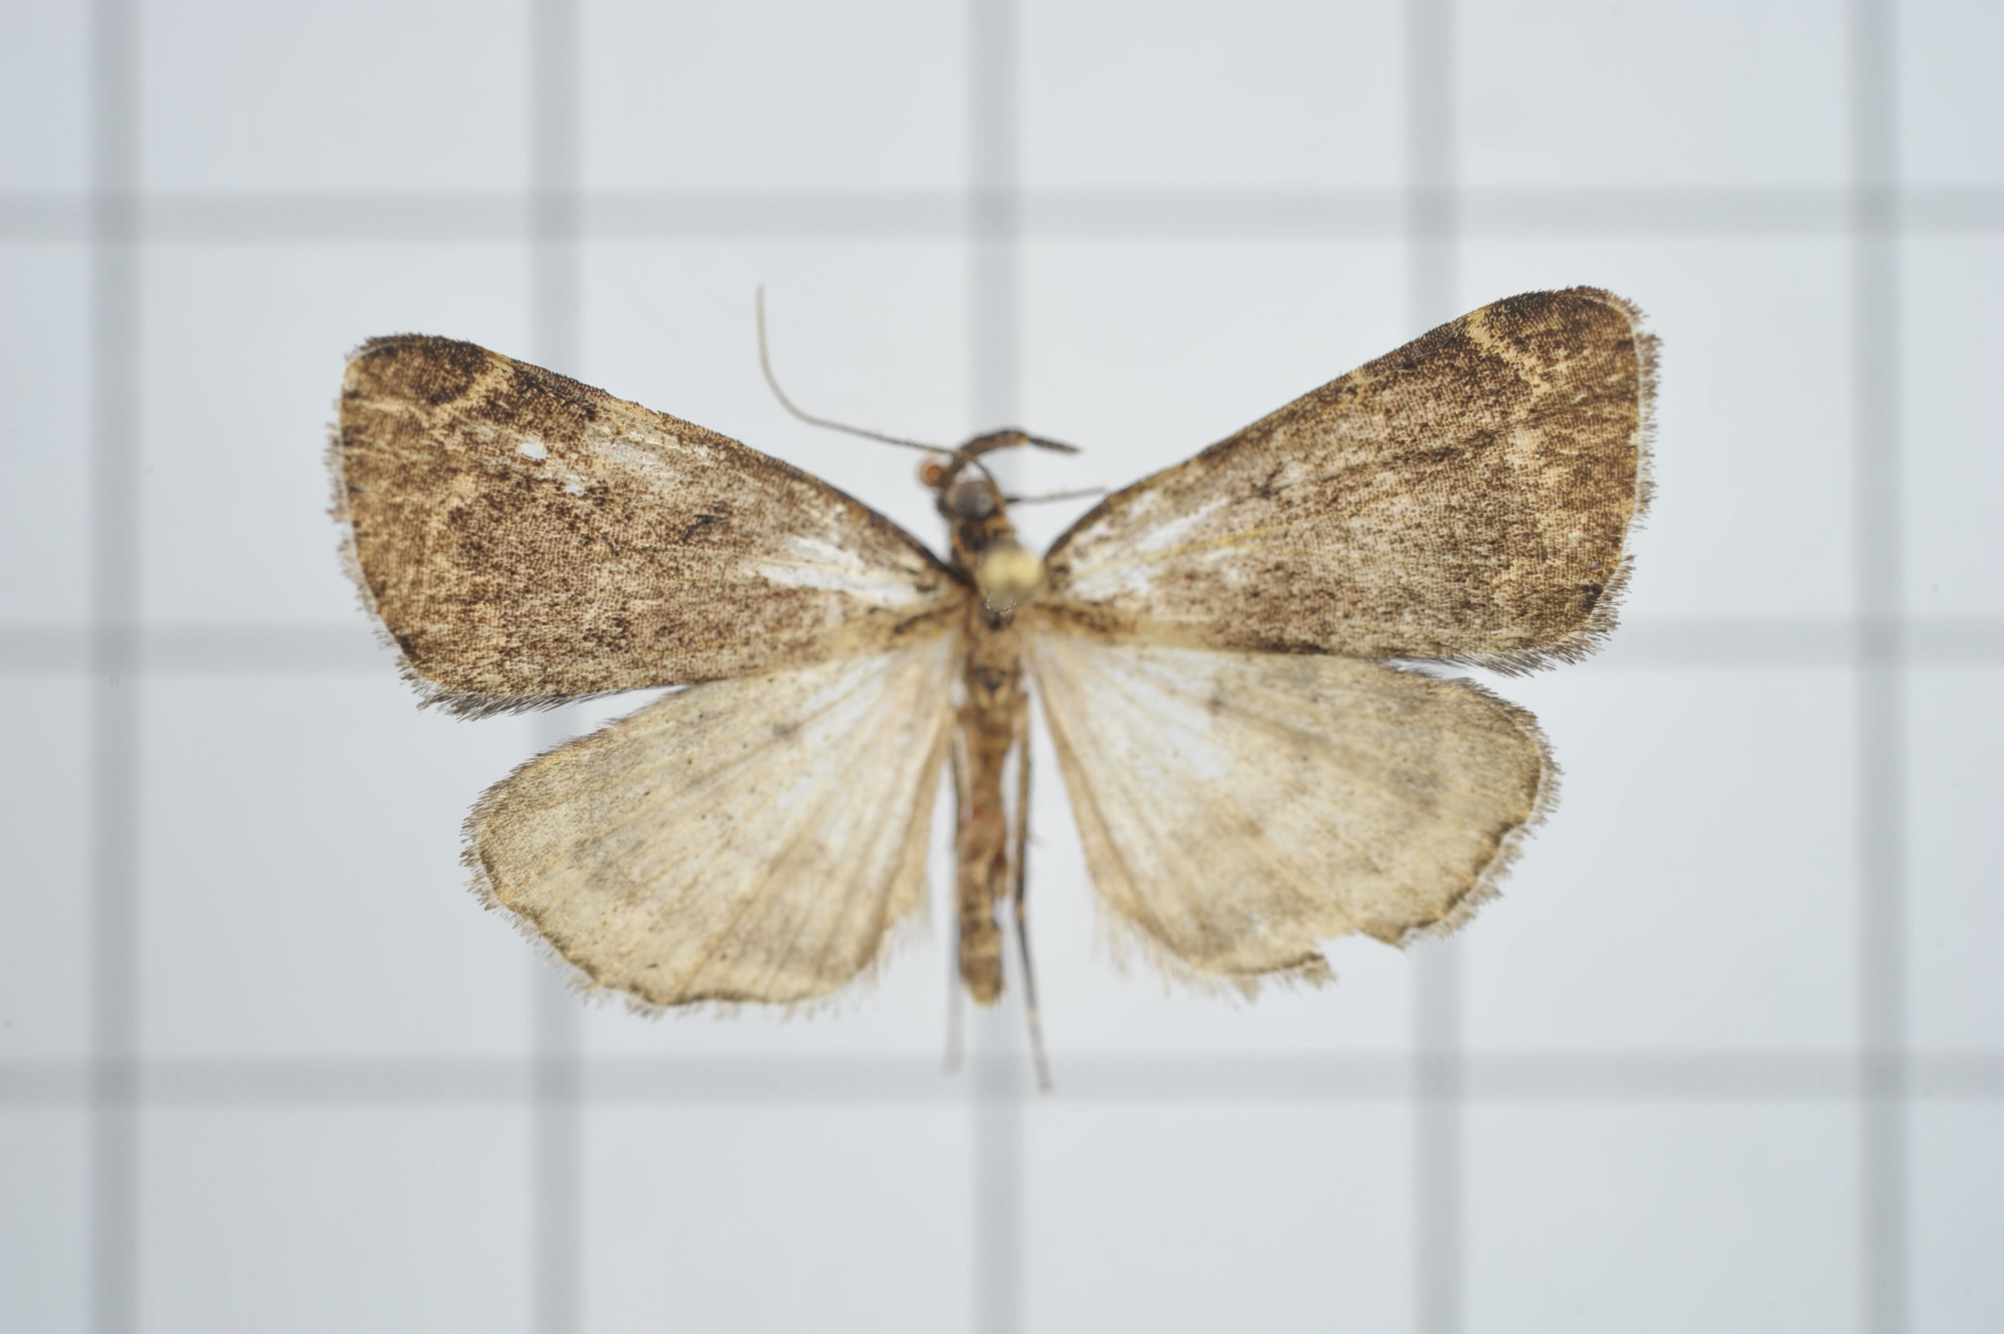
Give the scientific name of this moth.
Hydrillodes flavimacula
